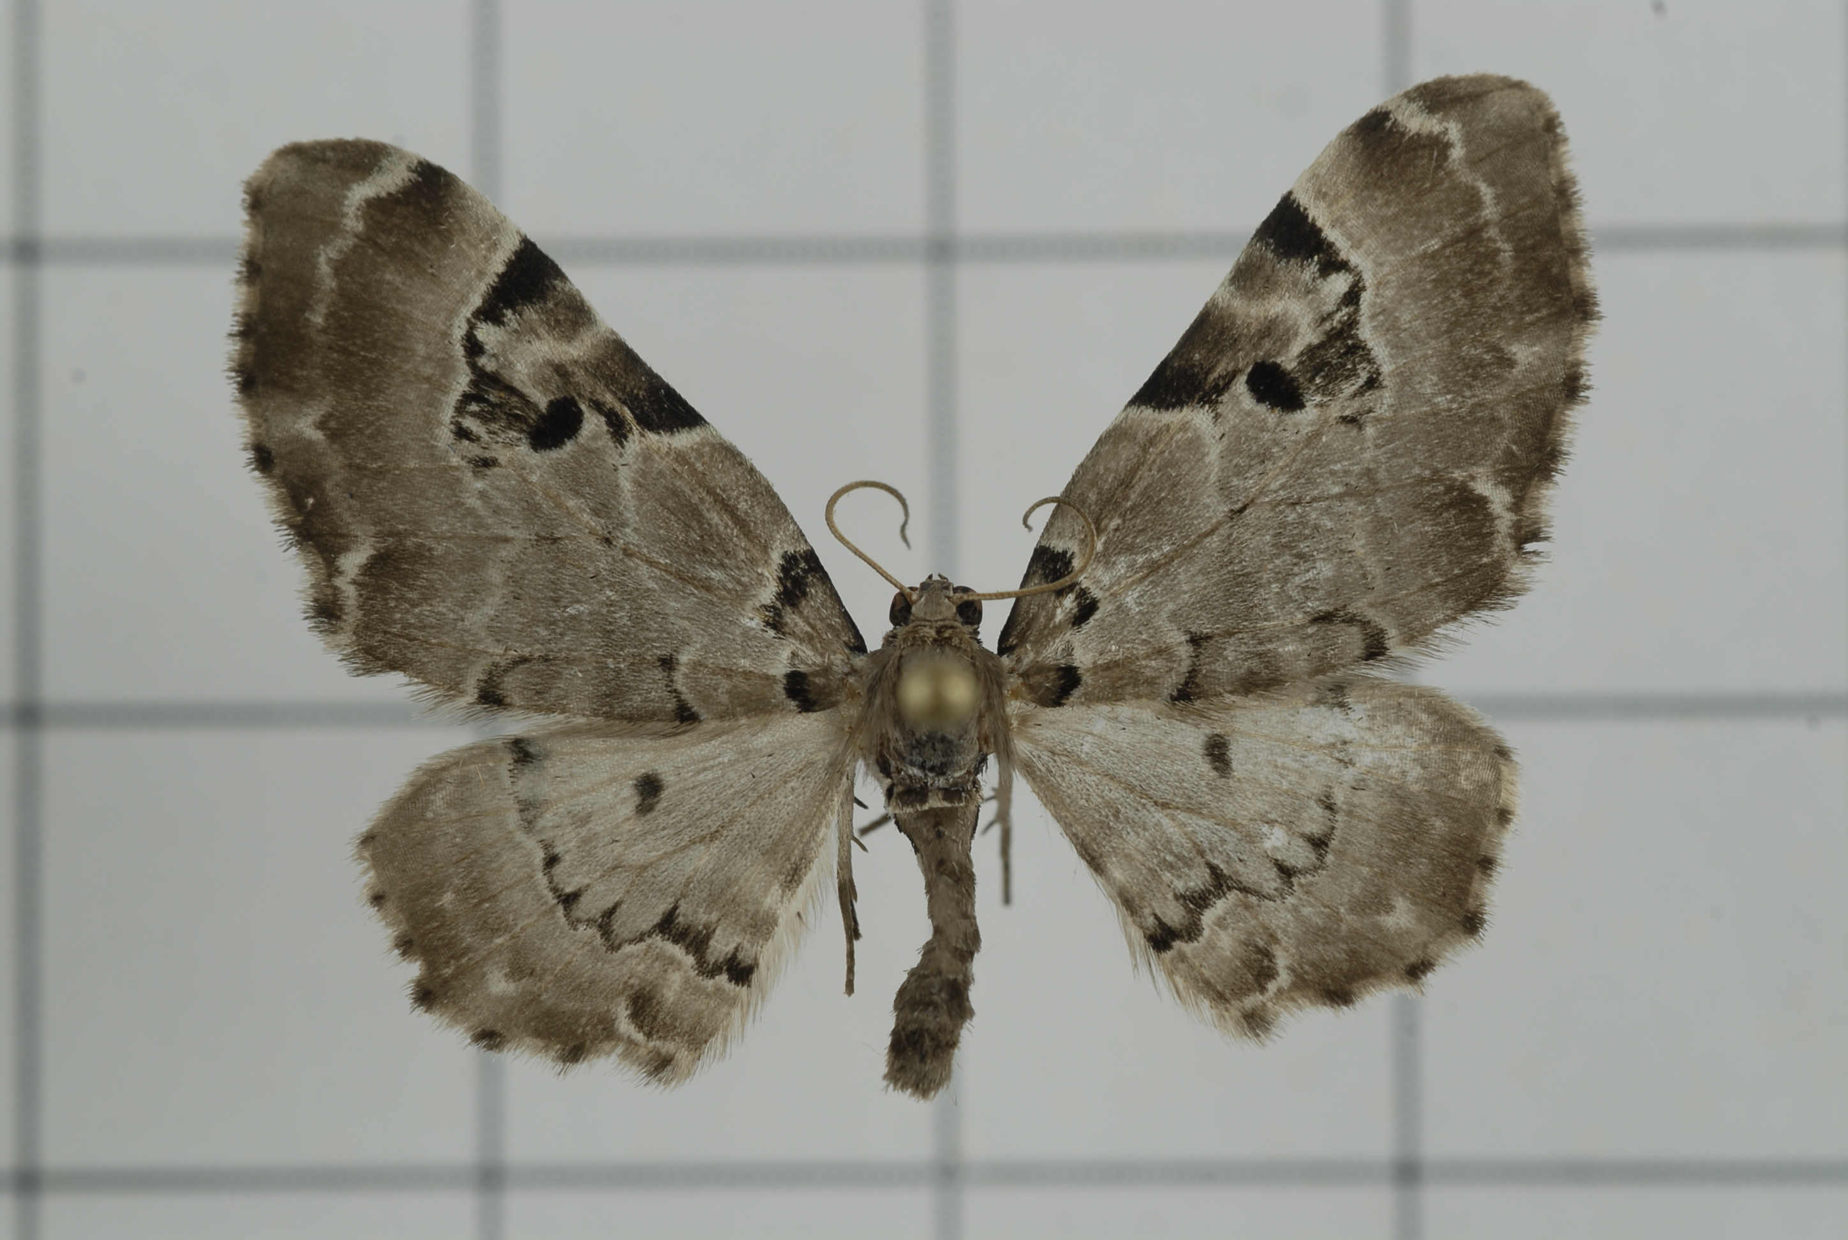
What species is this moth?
Physetobasis dentifascia triangulifera
